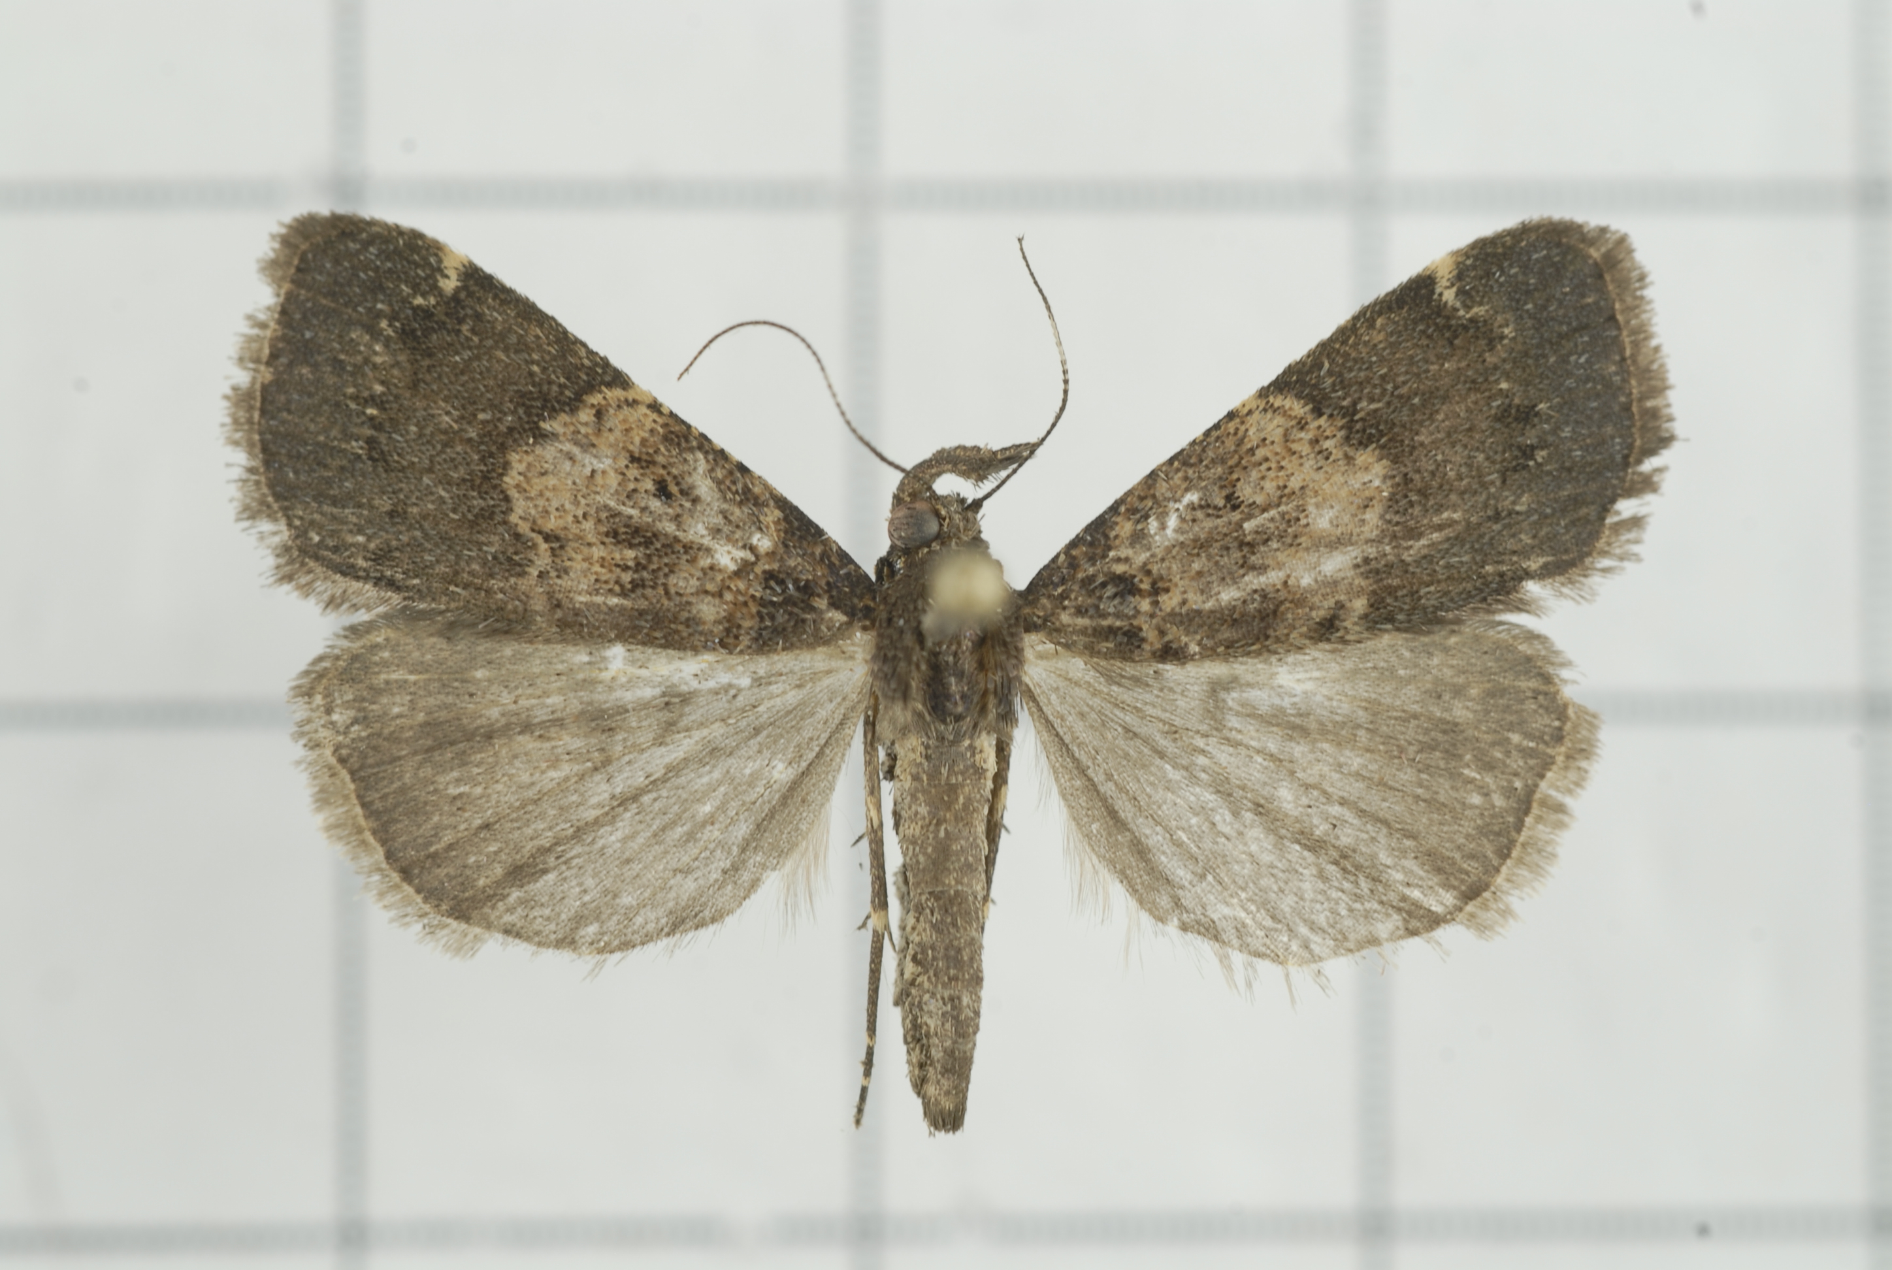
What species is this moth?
Hydrillodes nilgirialis
